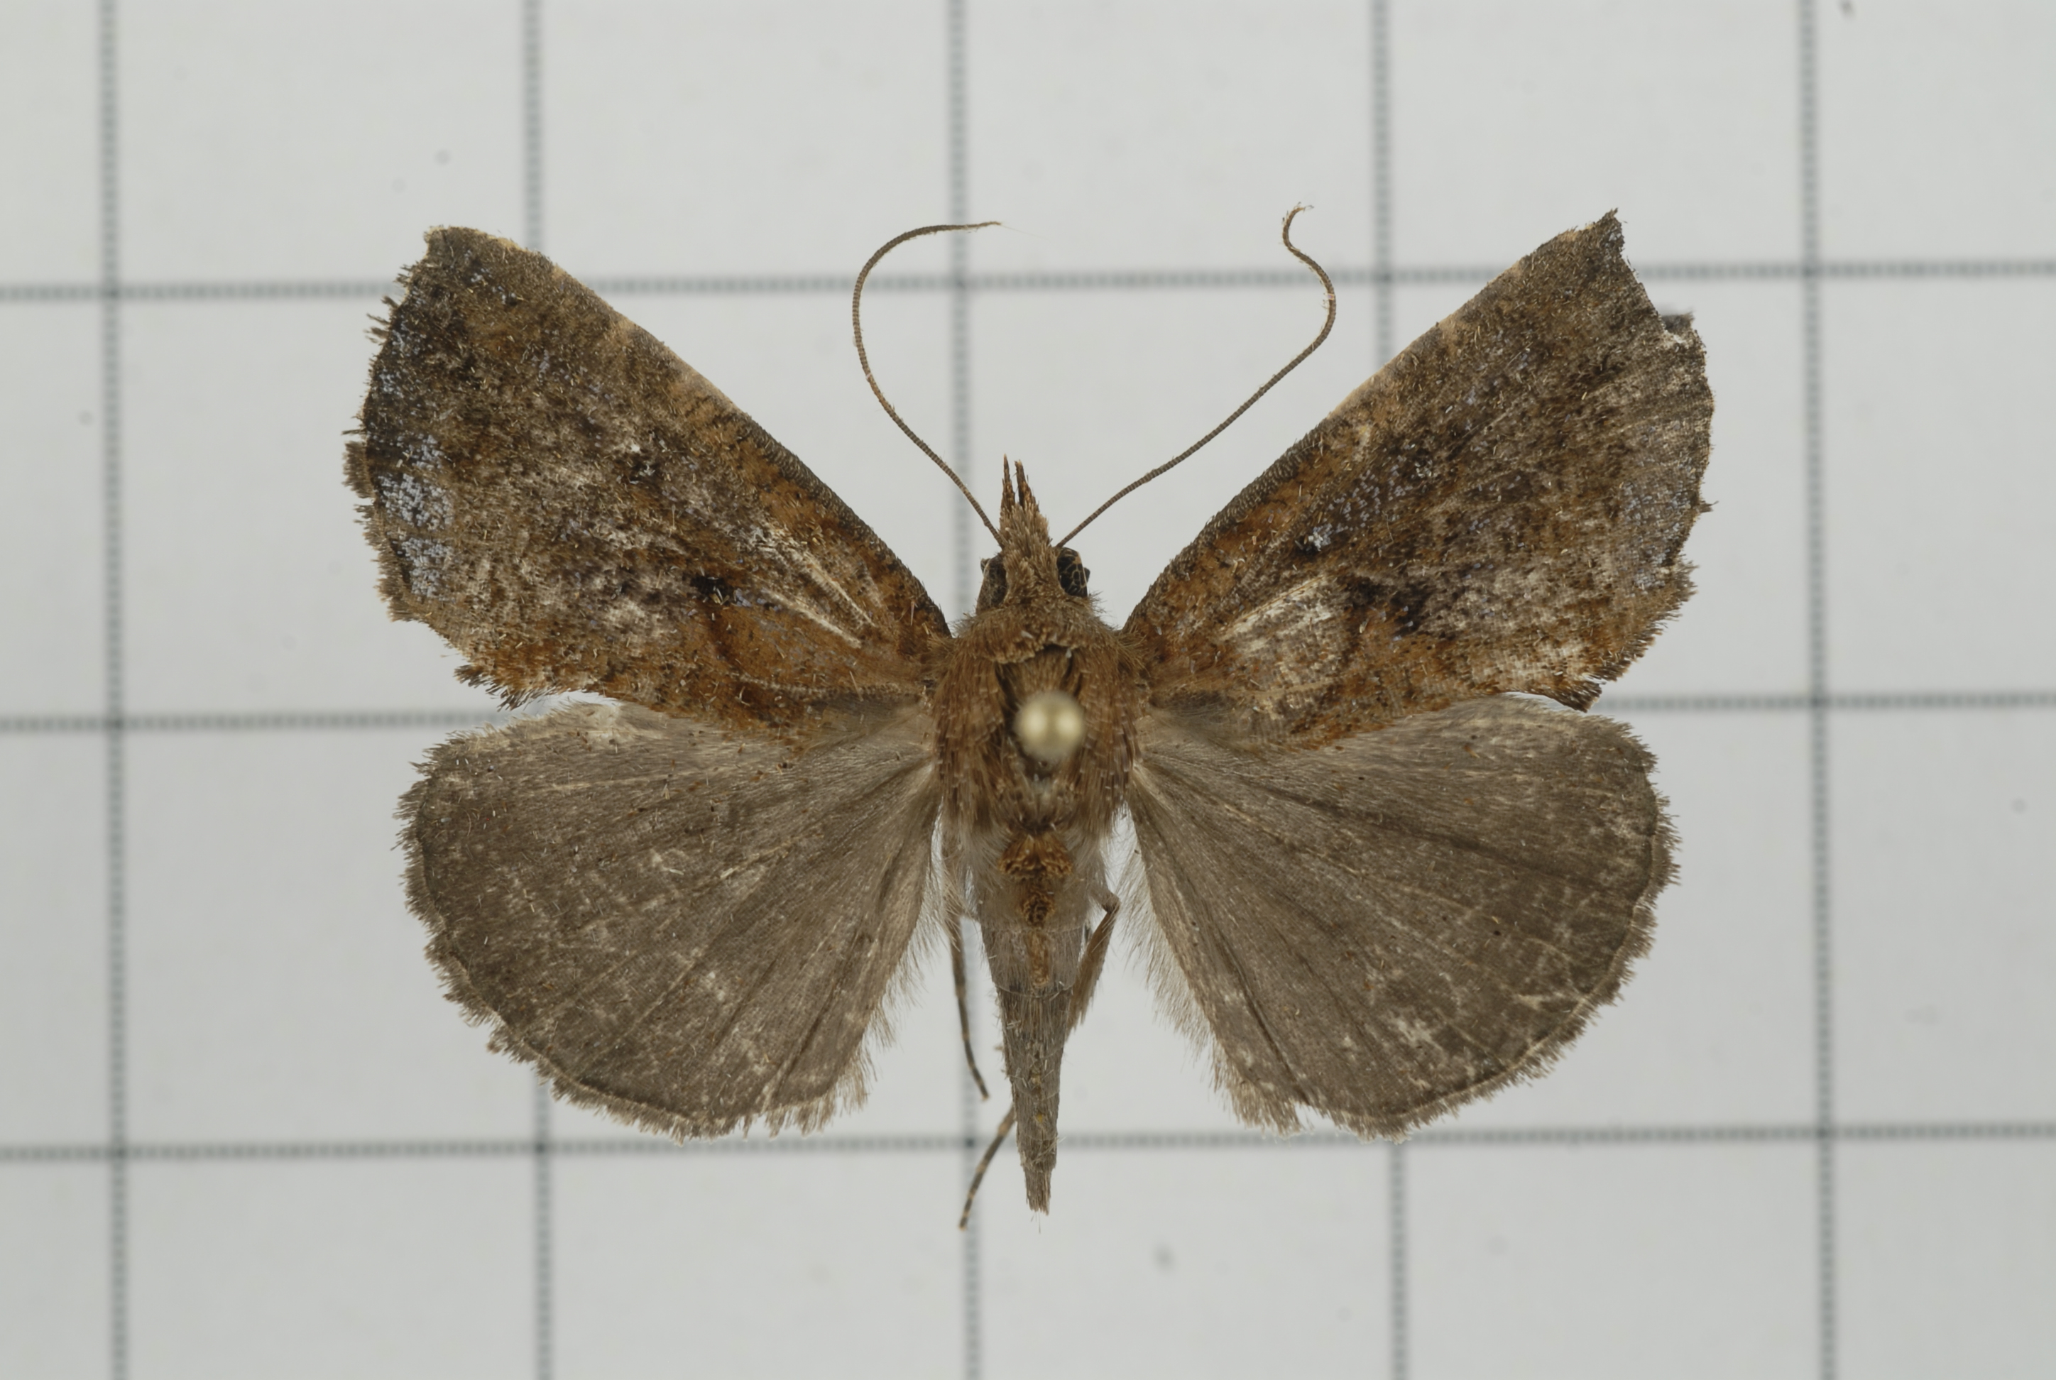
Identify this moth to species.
Hypena uncipennis
